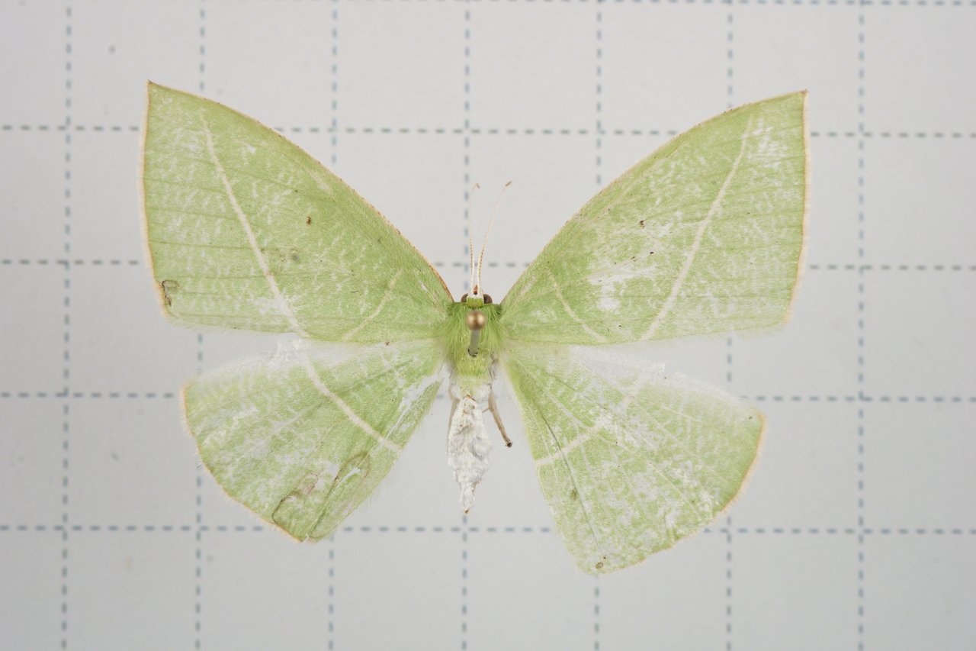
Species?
Tanaoctenia haliaria
